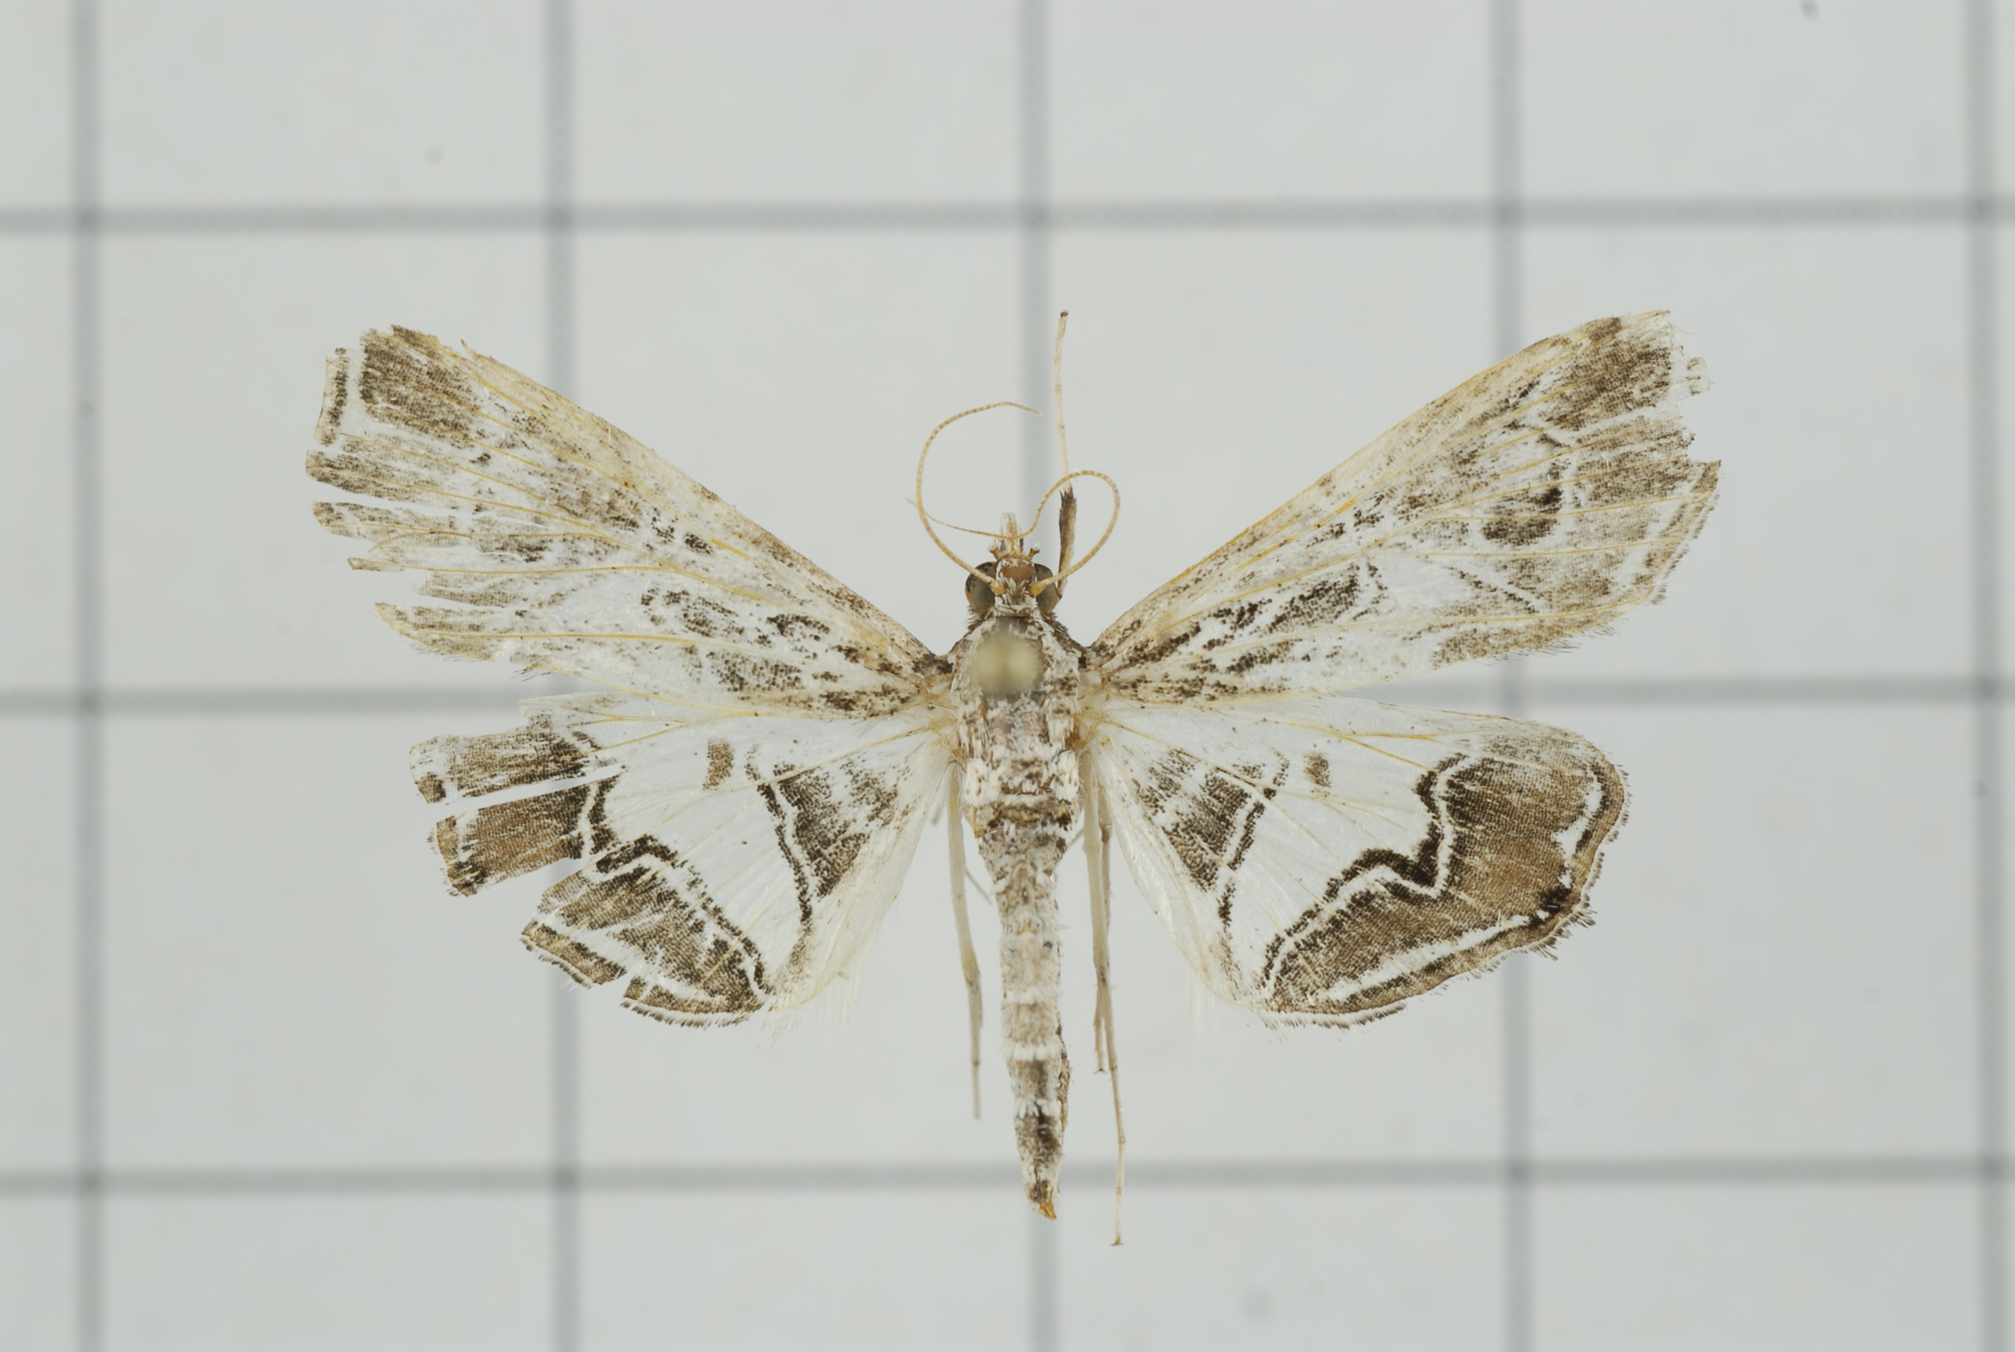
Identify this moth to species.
Paracymoriza vagalis
